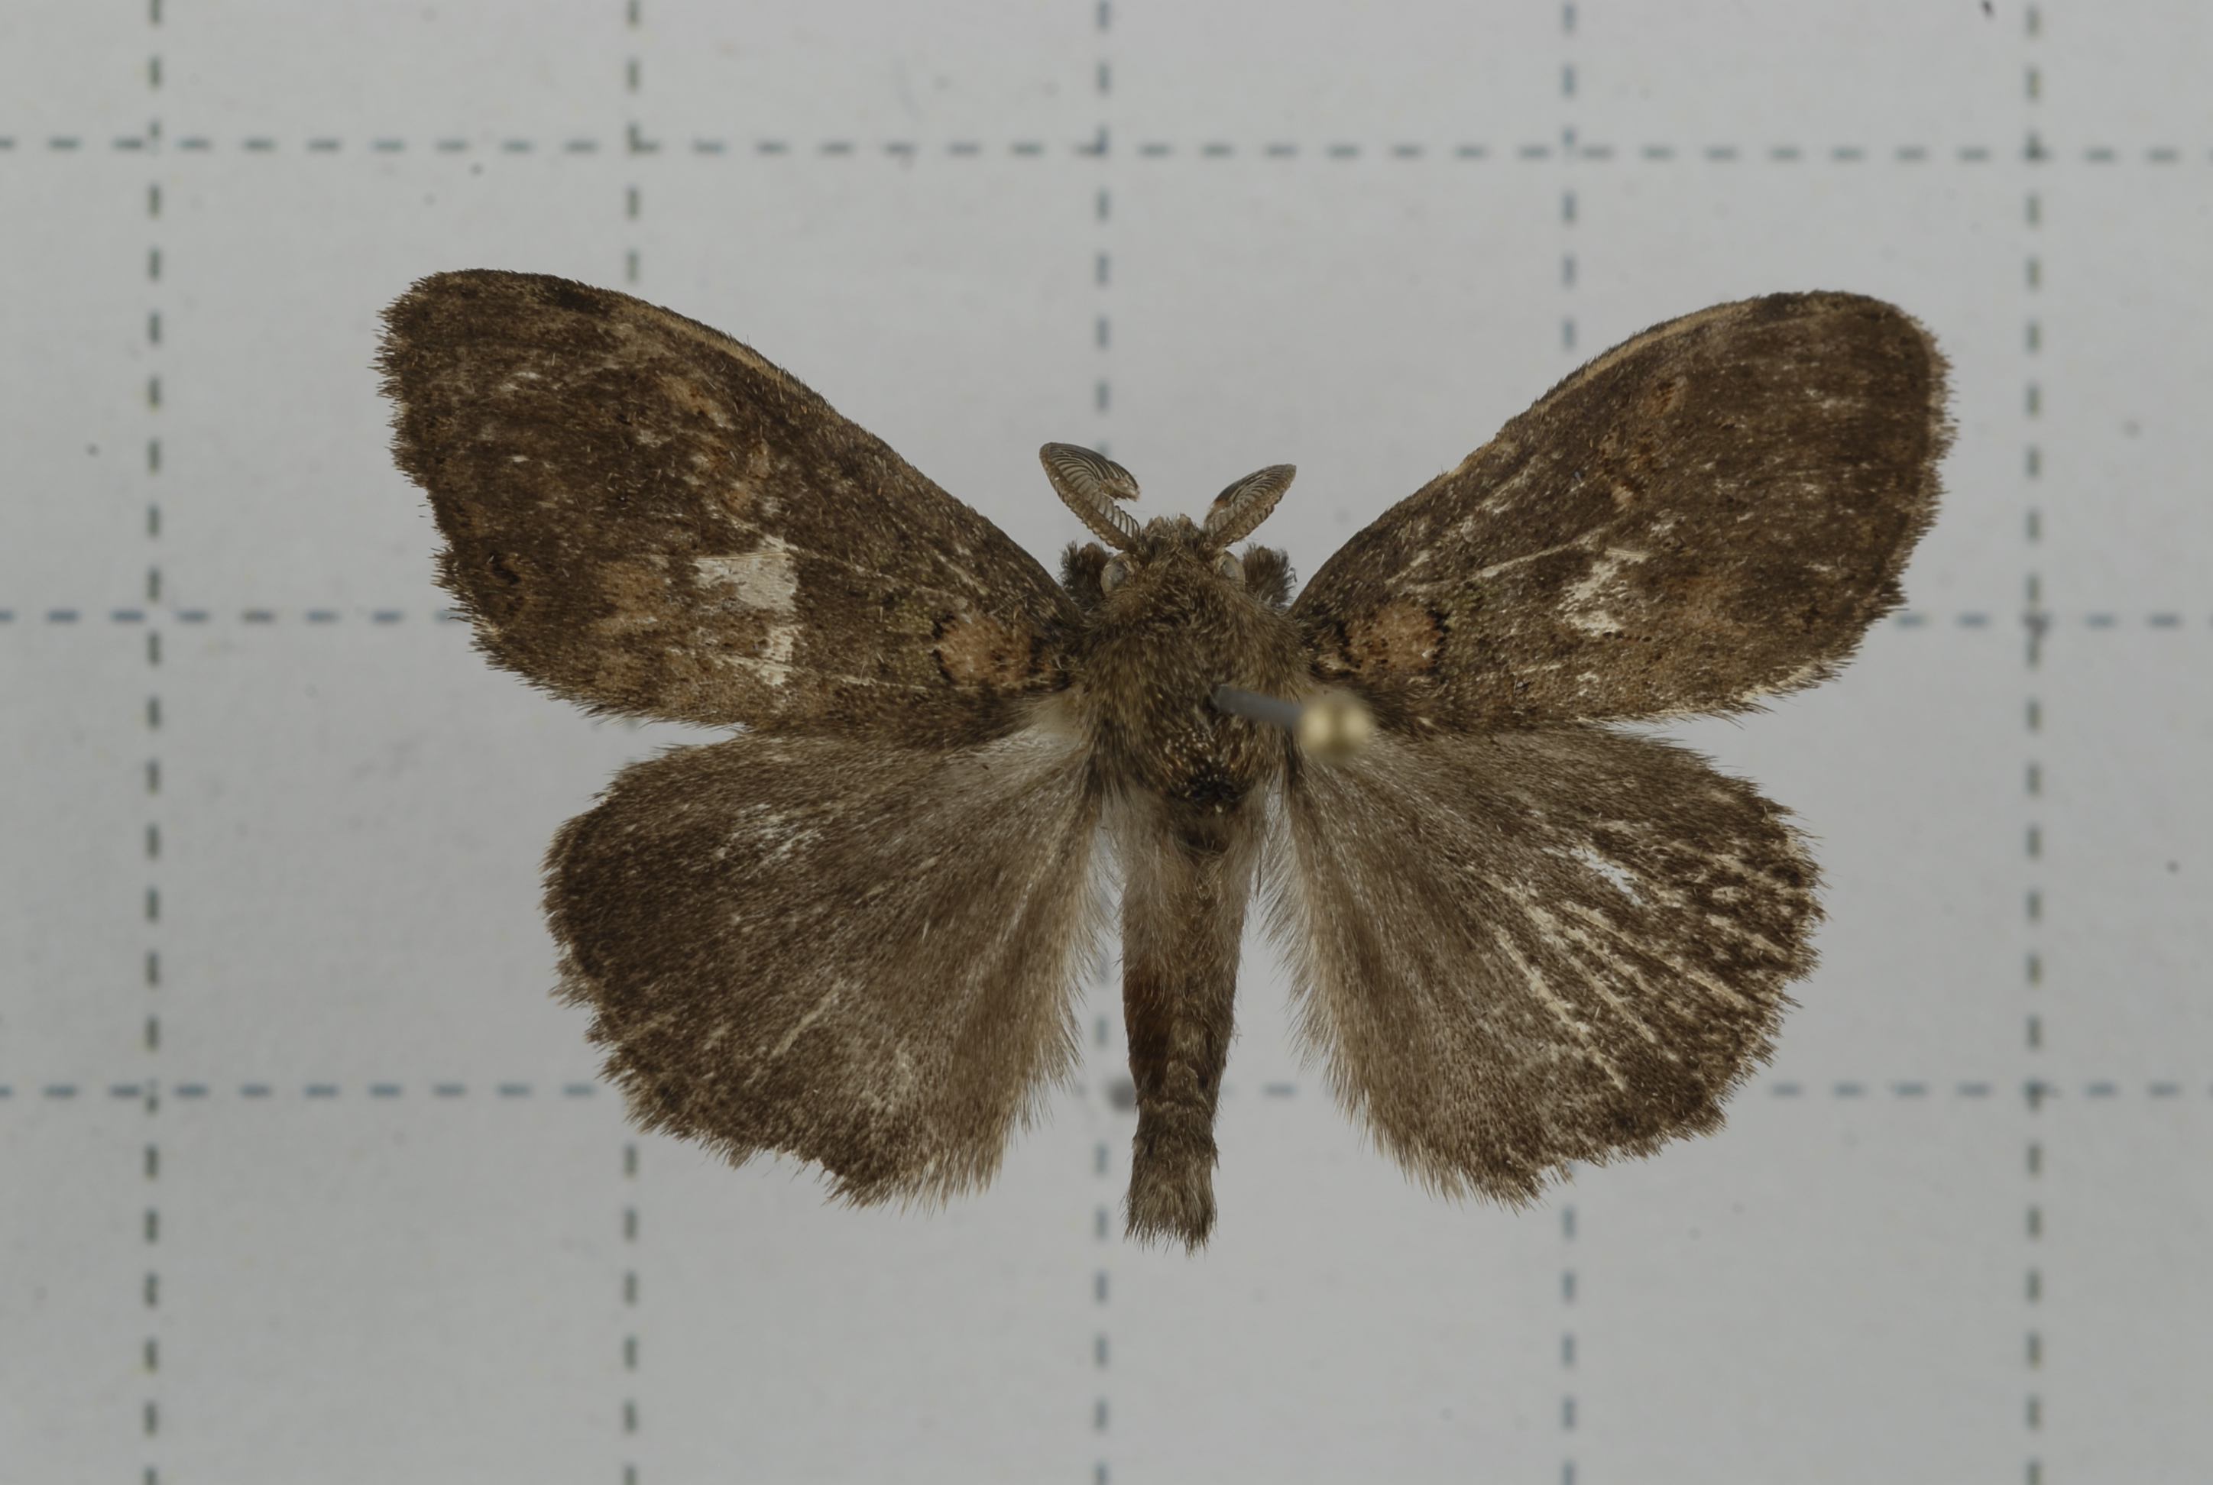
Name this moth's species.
Olene dudgeoni
